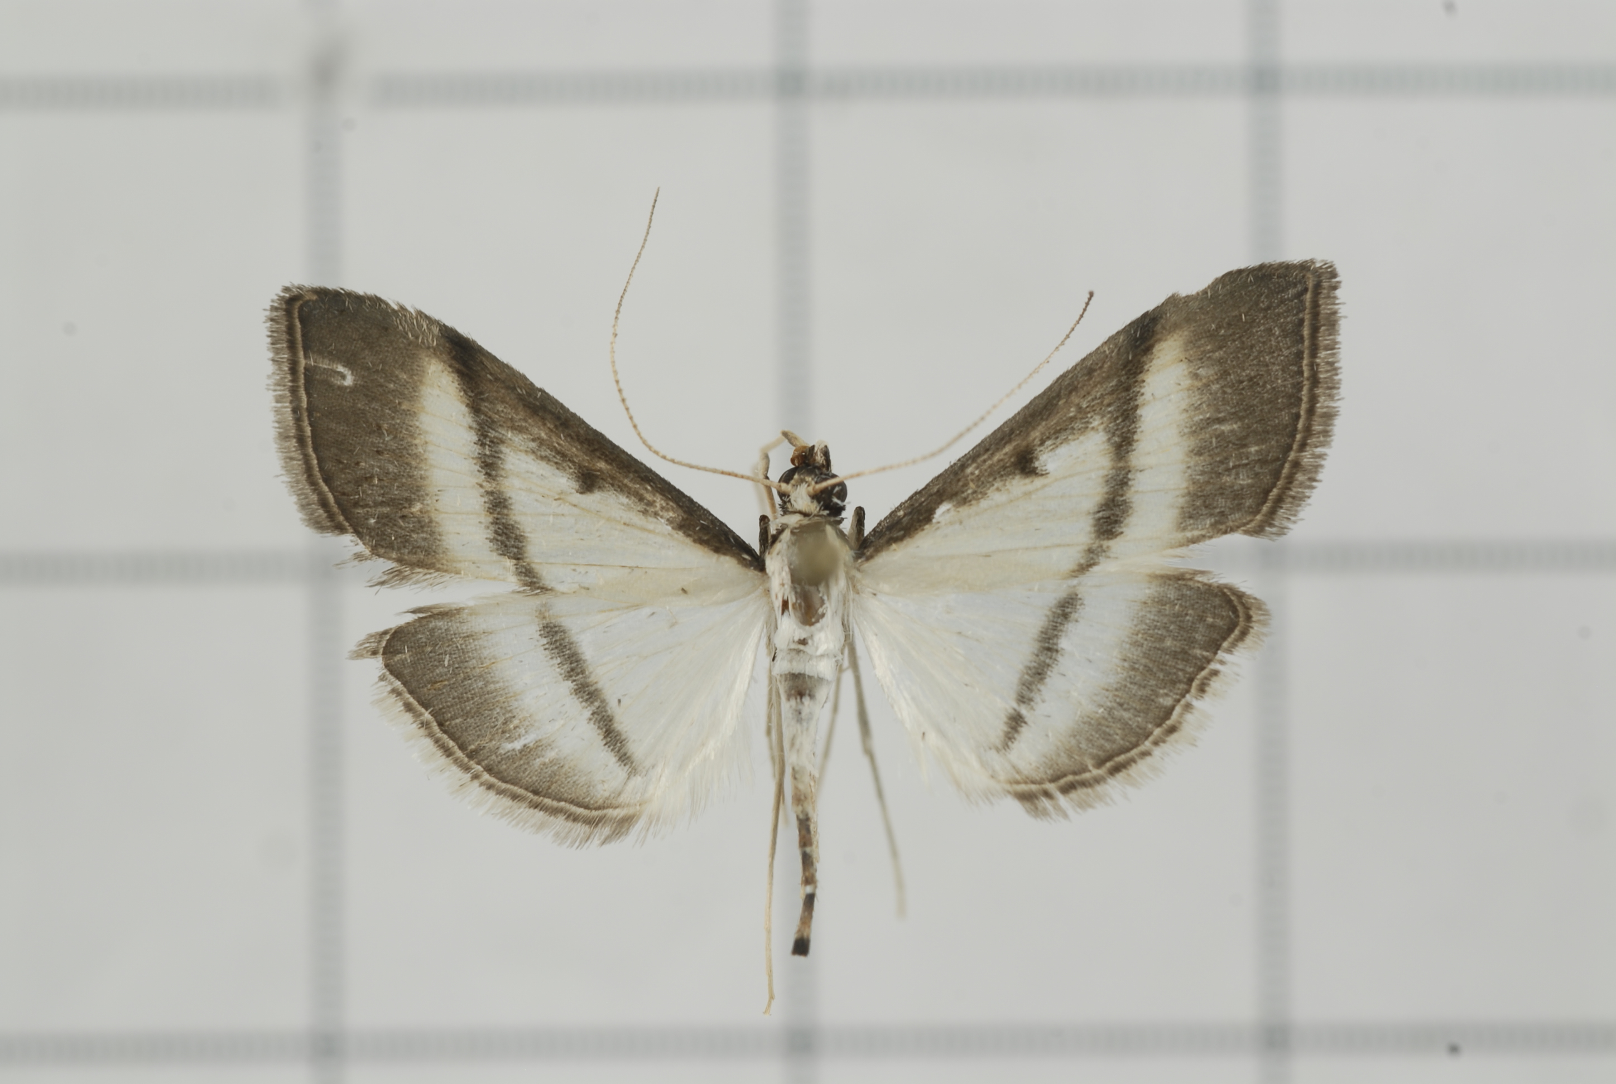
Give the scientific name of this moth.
Bradina diagonalis
